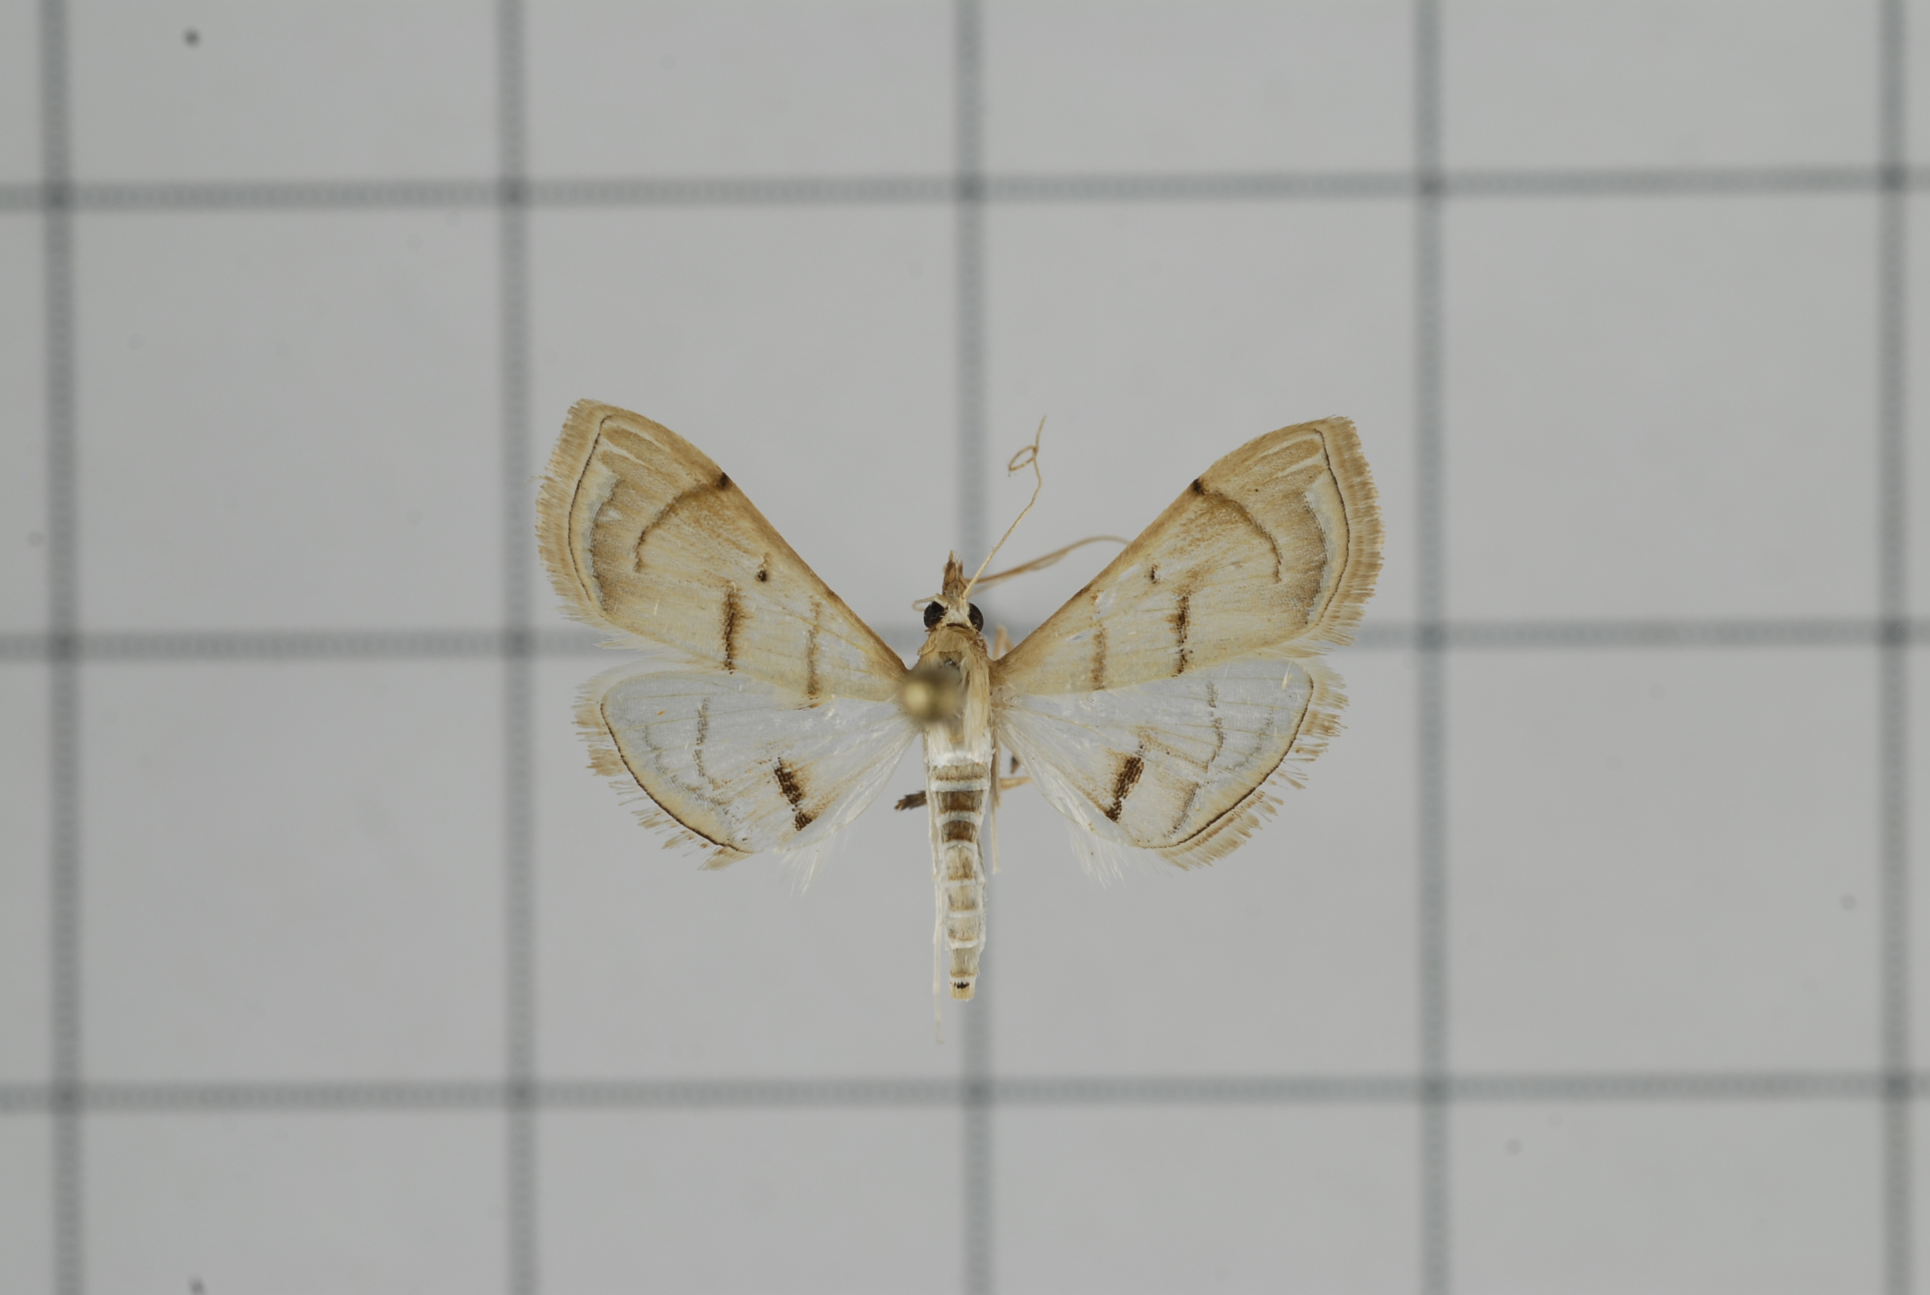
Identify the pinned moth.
Emphylica diaphana
